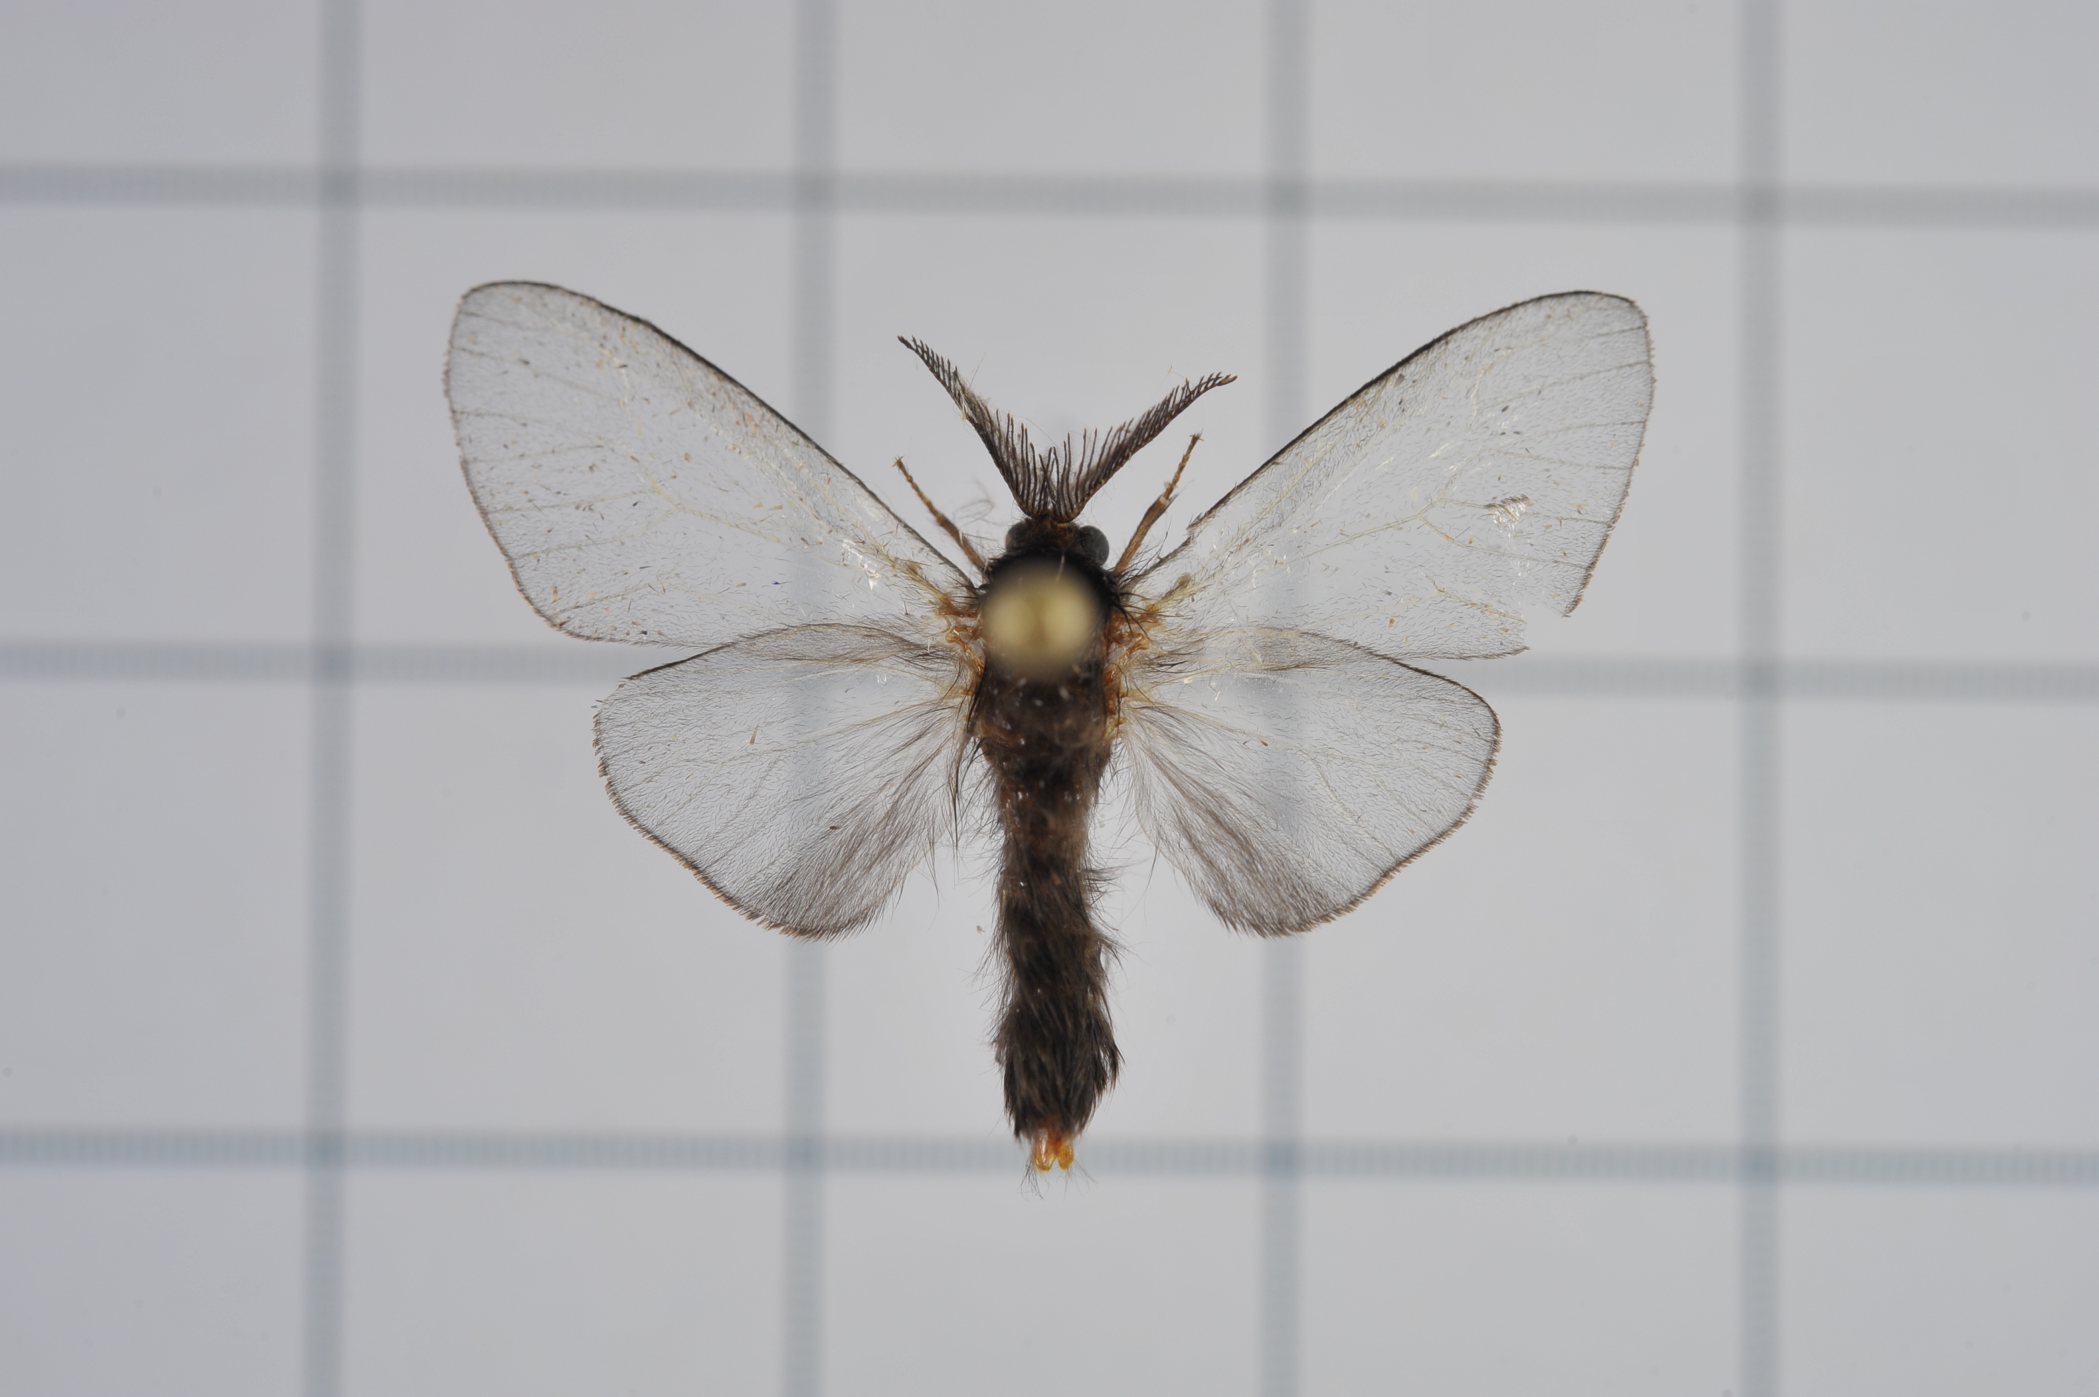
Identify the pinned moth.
Eurukuttarus takahashii
